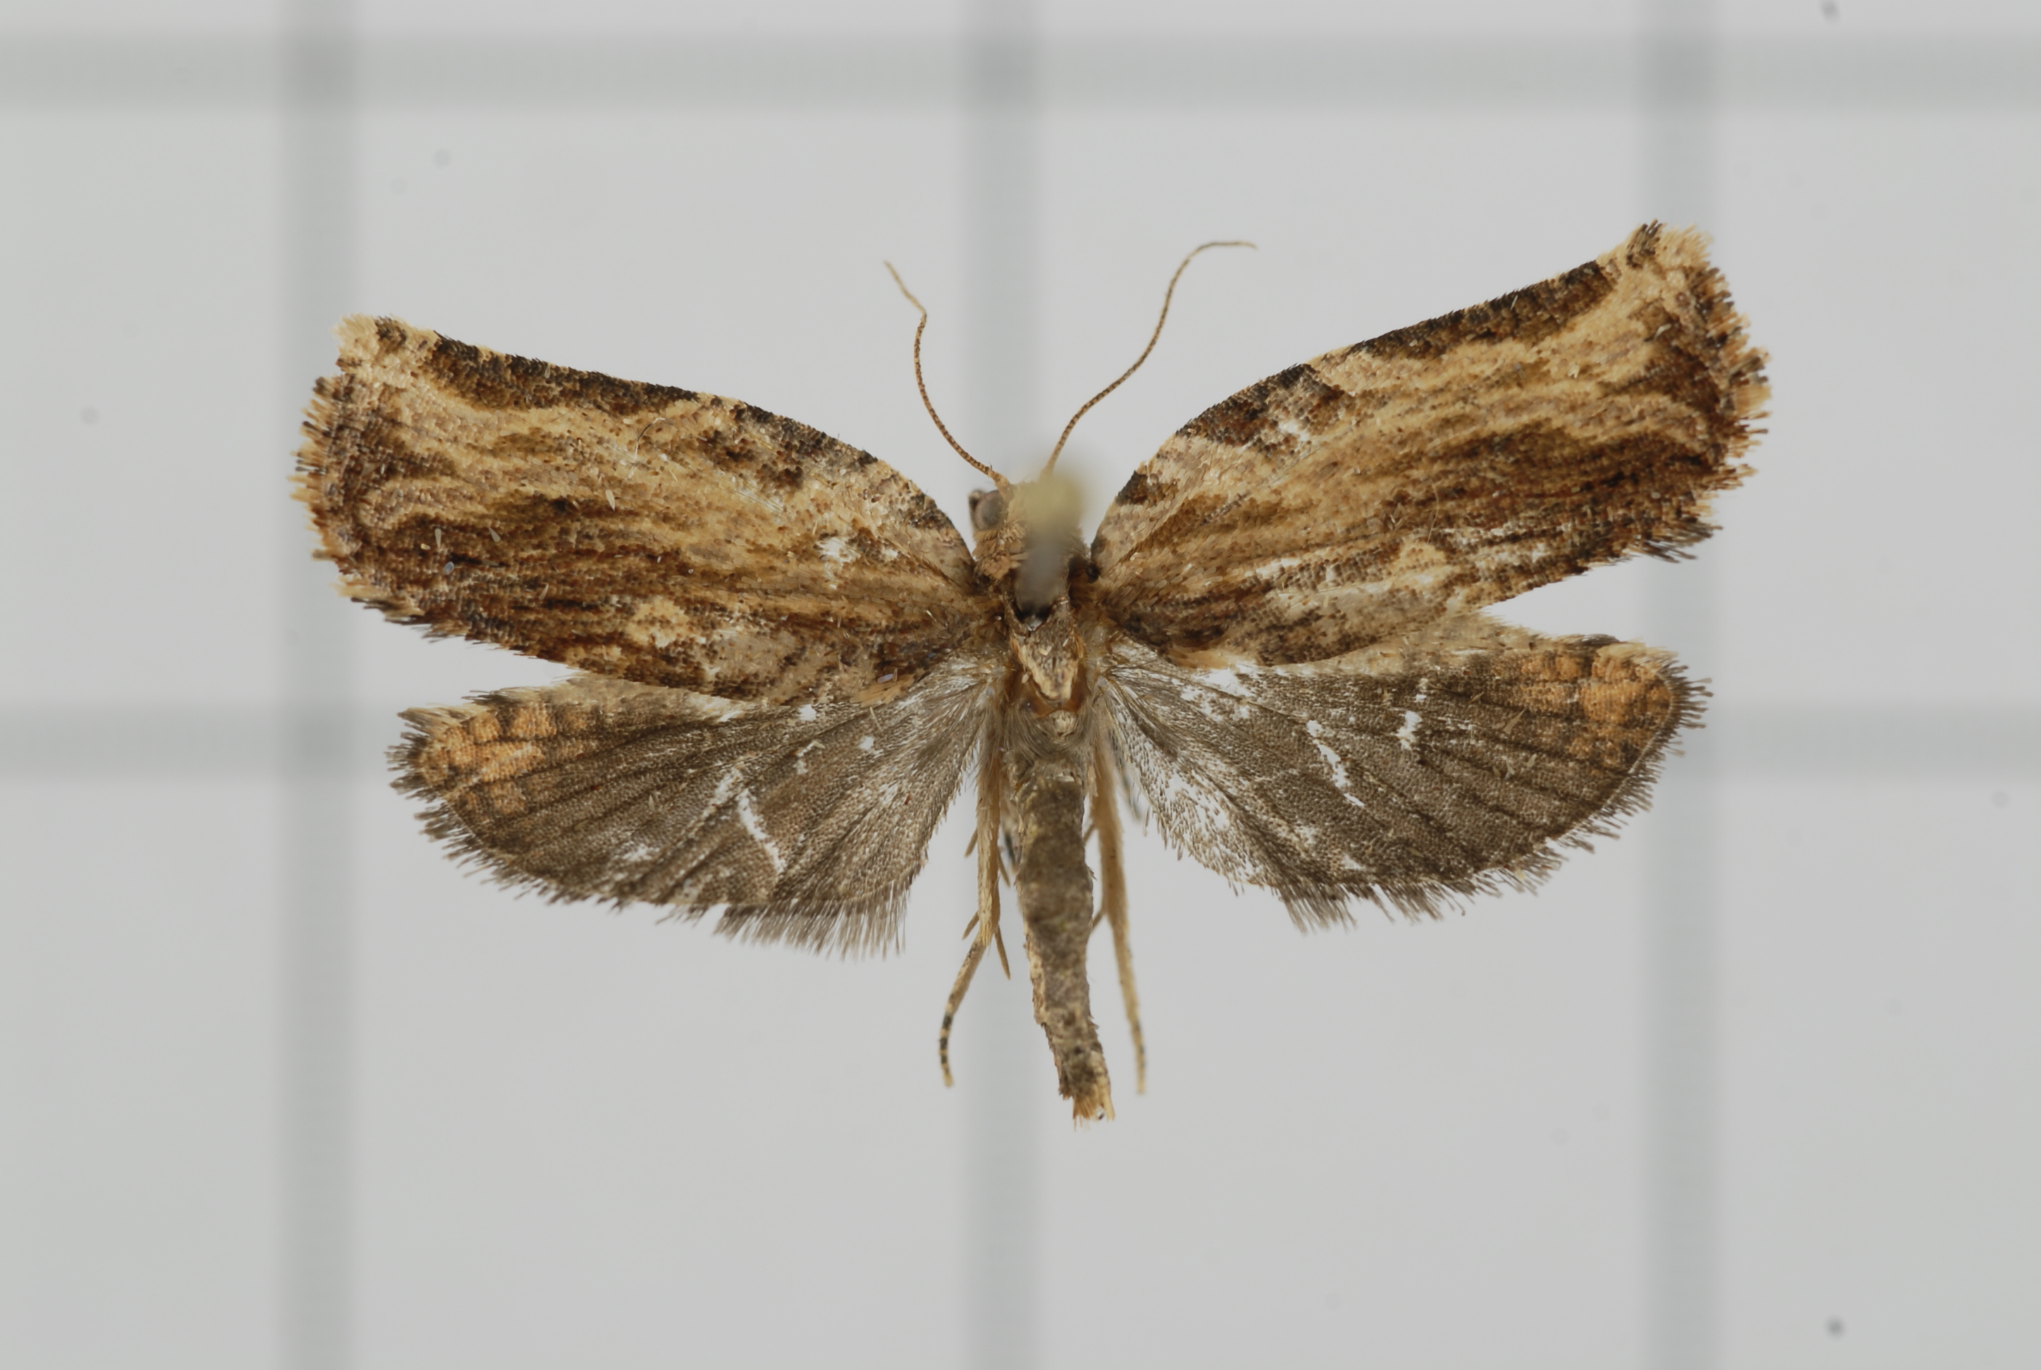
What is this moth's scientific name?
Isodemis serpentinana
